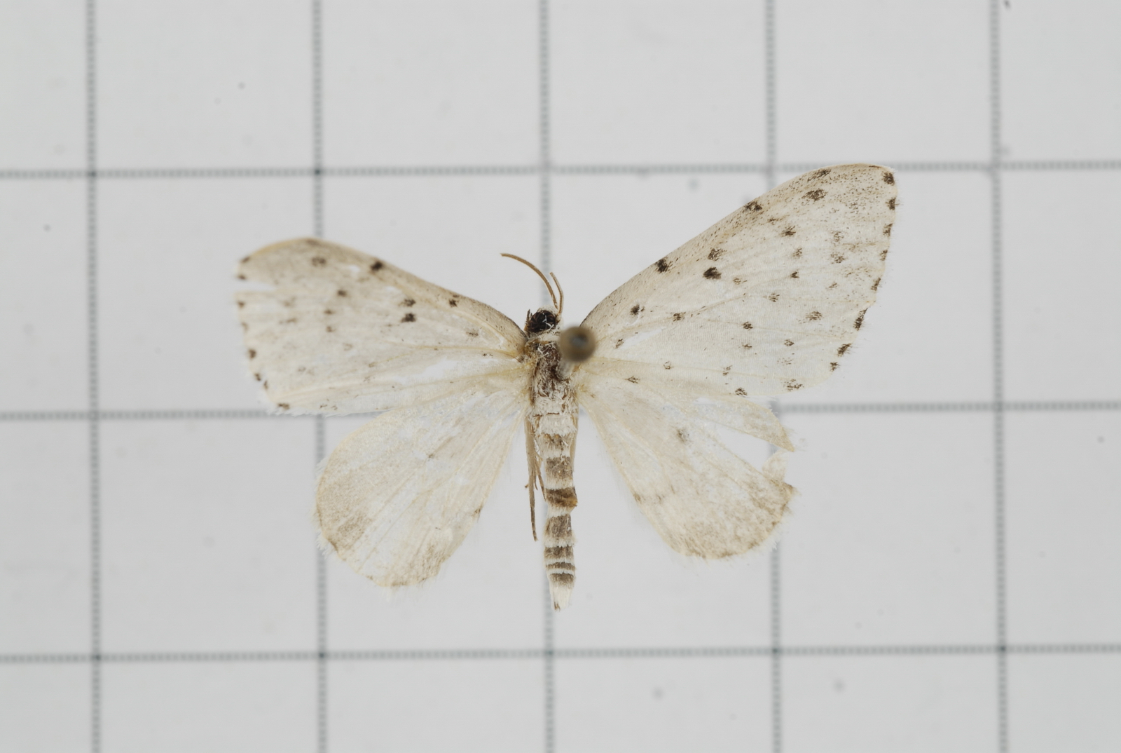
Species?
Xenoplia trivialis
